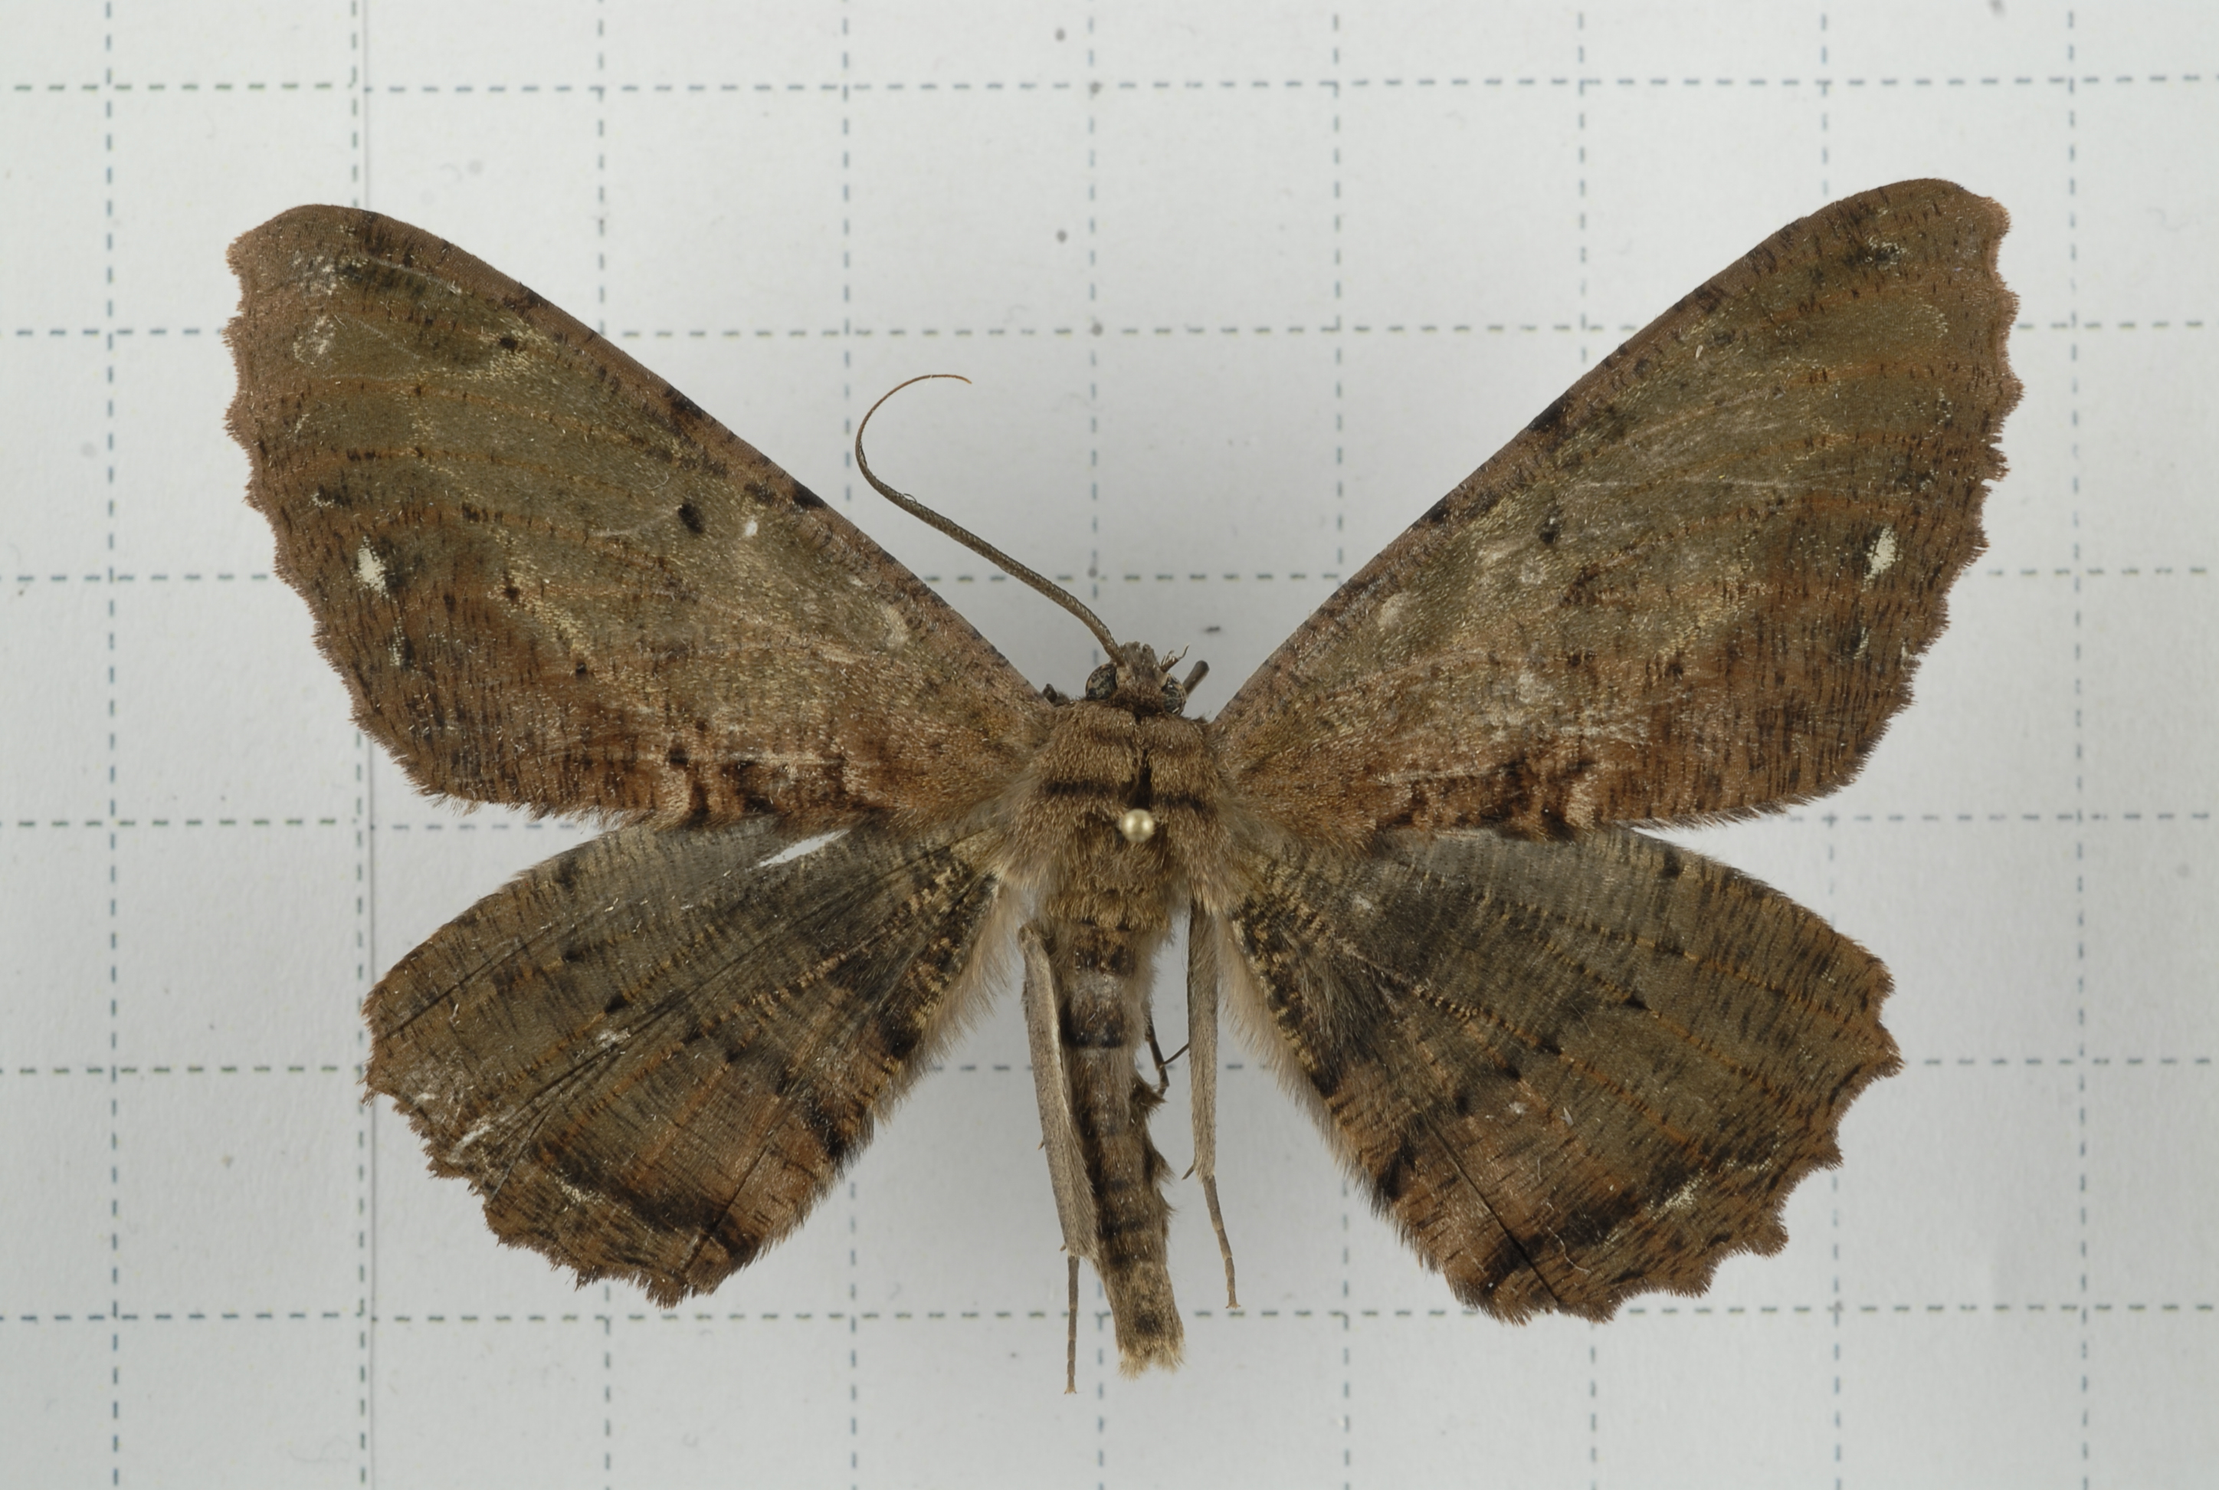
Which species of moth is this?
Chorodna creataria
